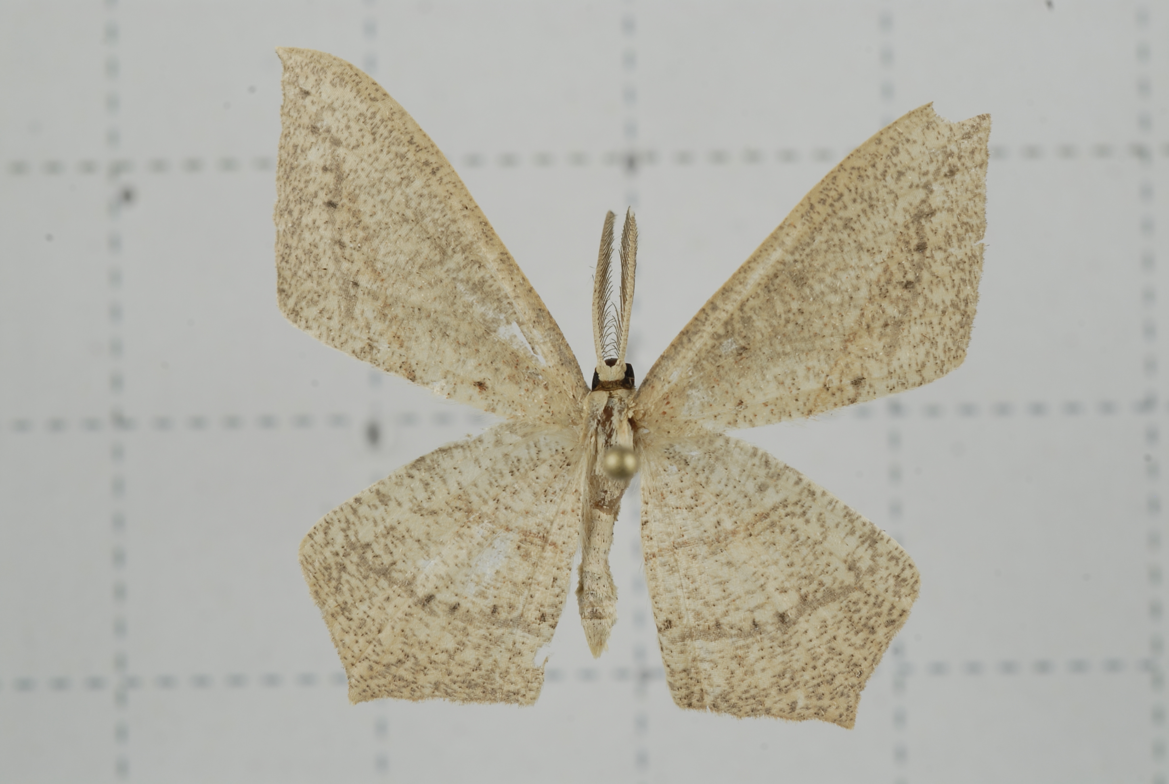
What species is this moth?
Timandra stueningi
